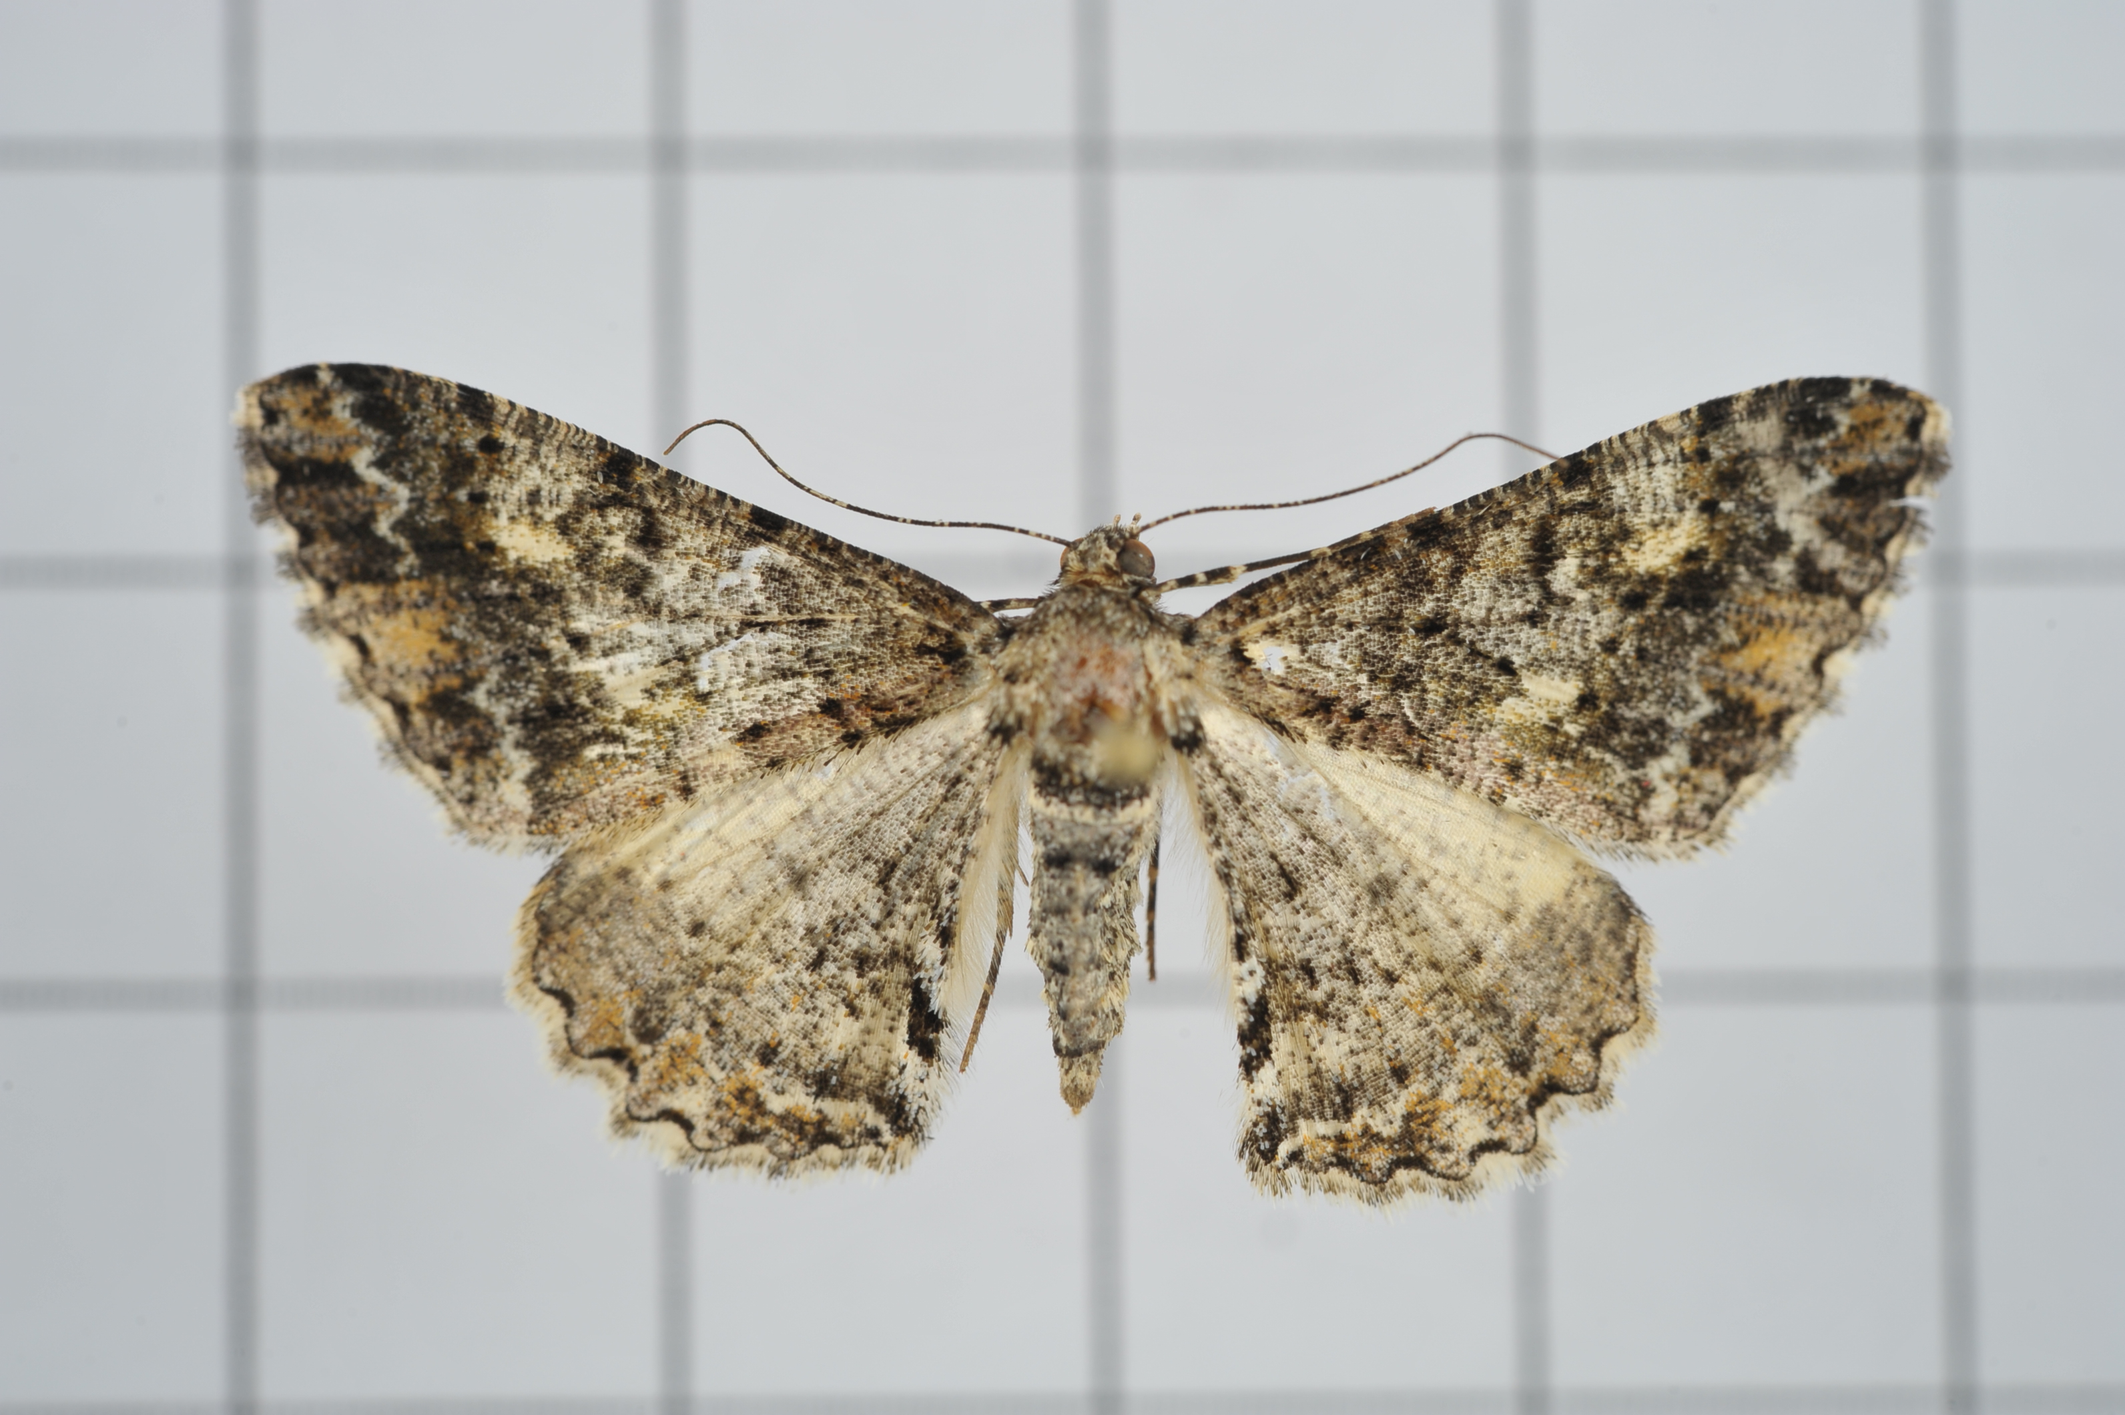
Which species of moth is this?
Alcis taiwanovariegata
